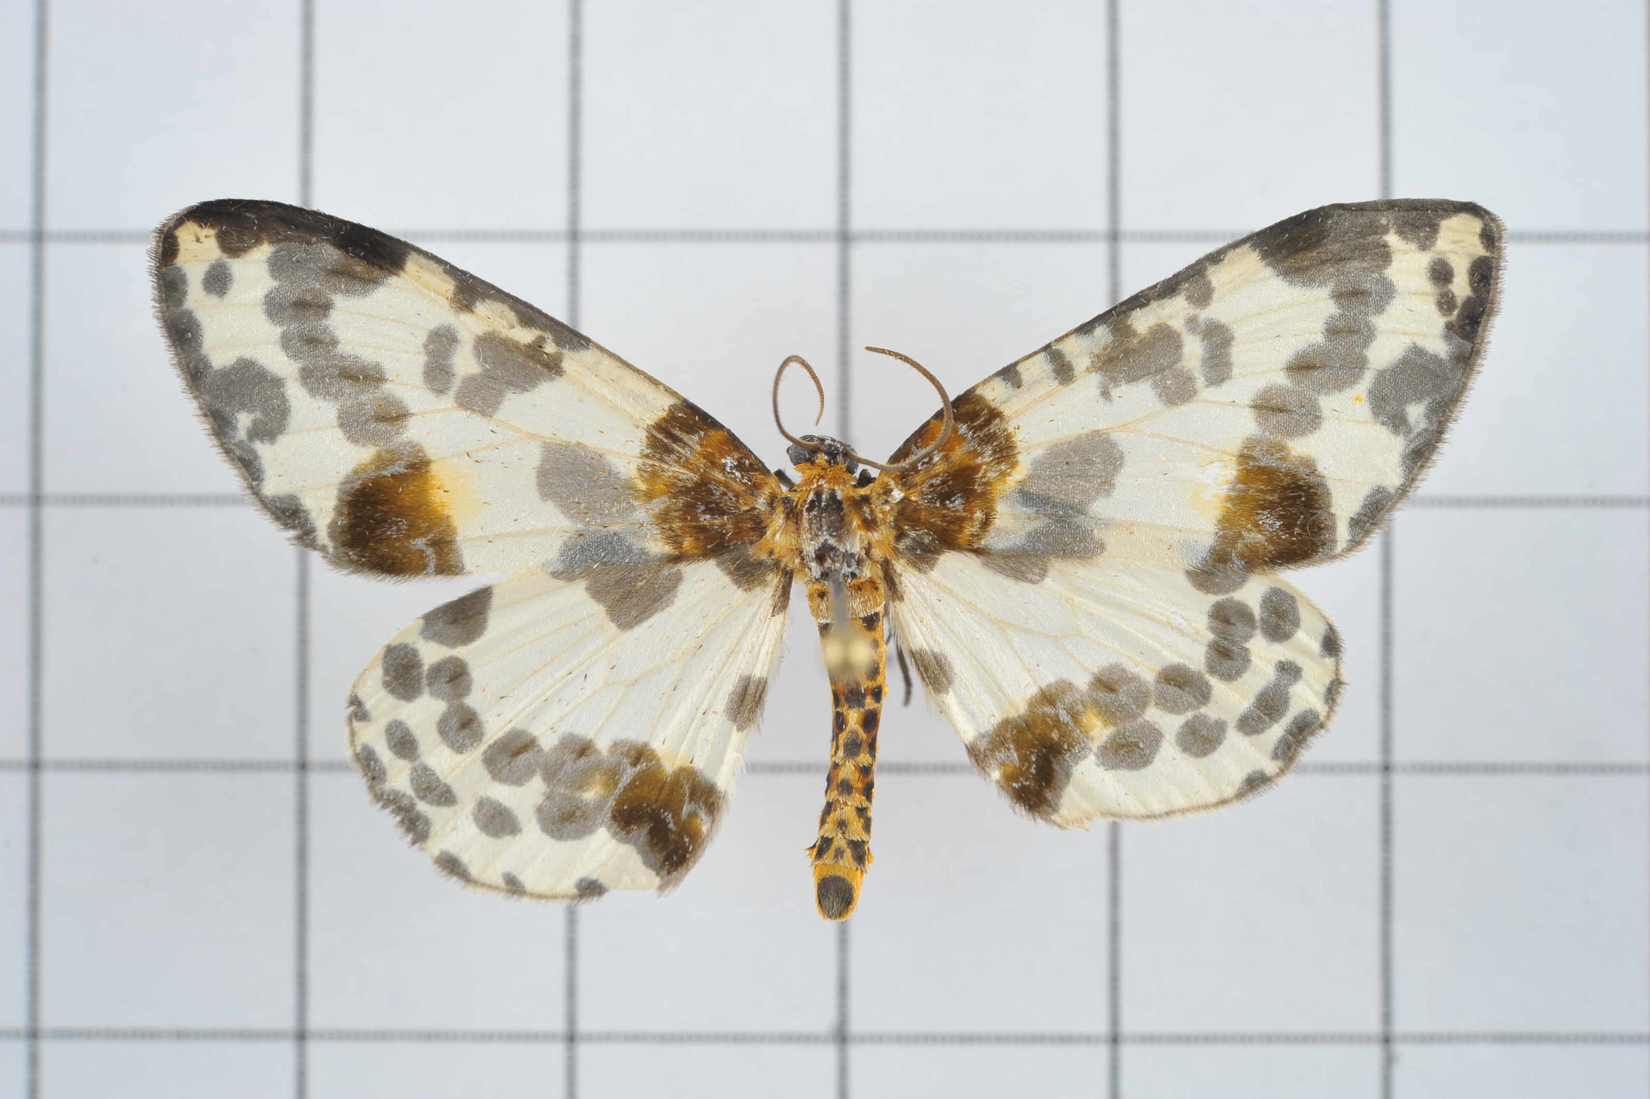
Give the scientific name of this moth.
Abraxas formosilluminata
